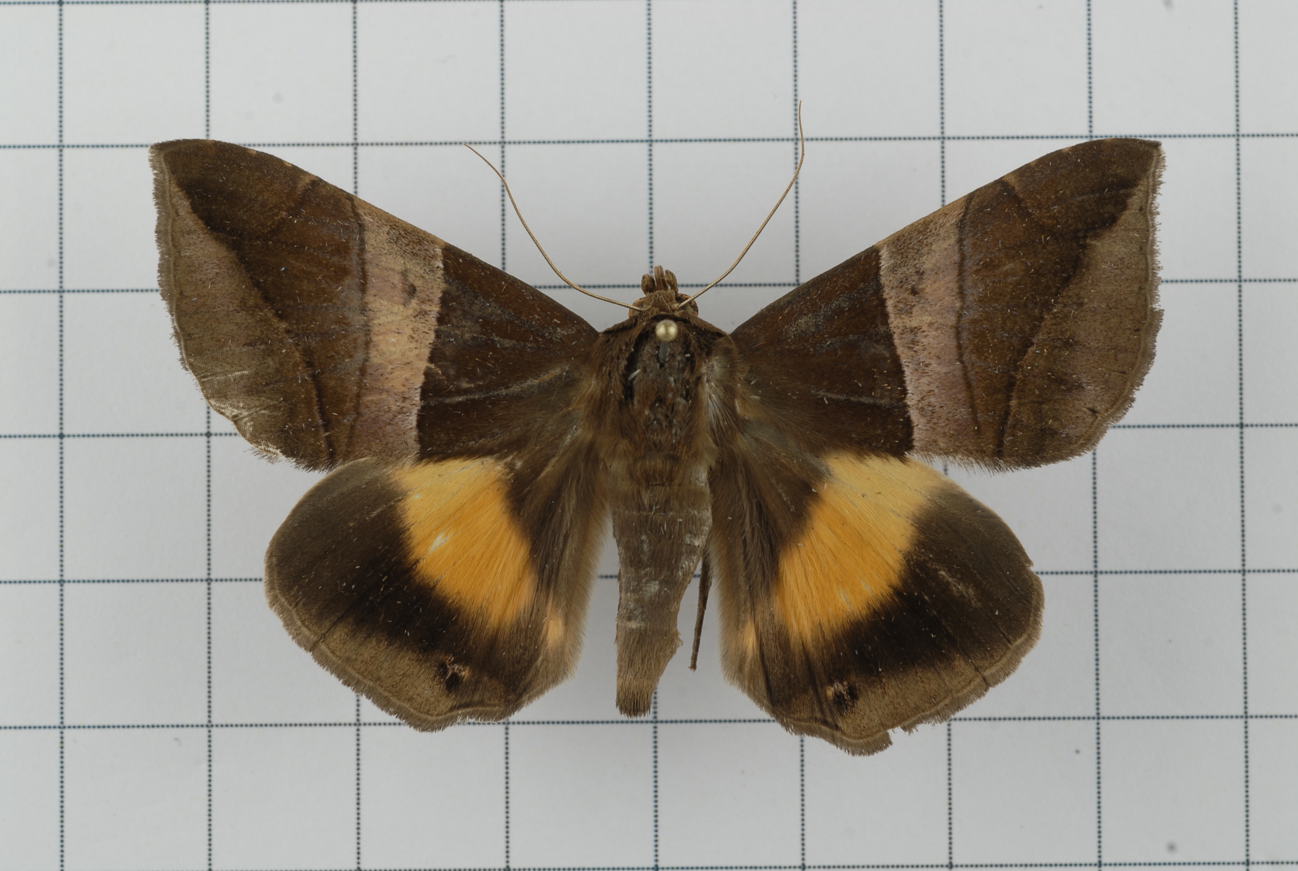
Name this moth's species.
Bastilla fulvotaenia
